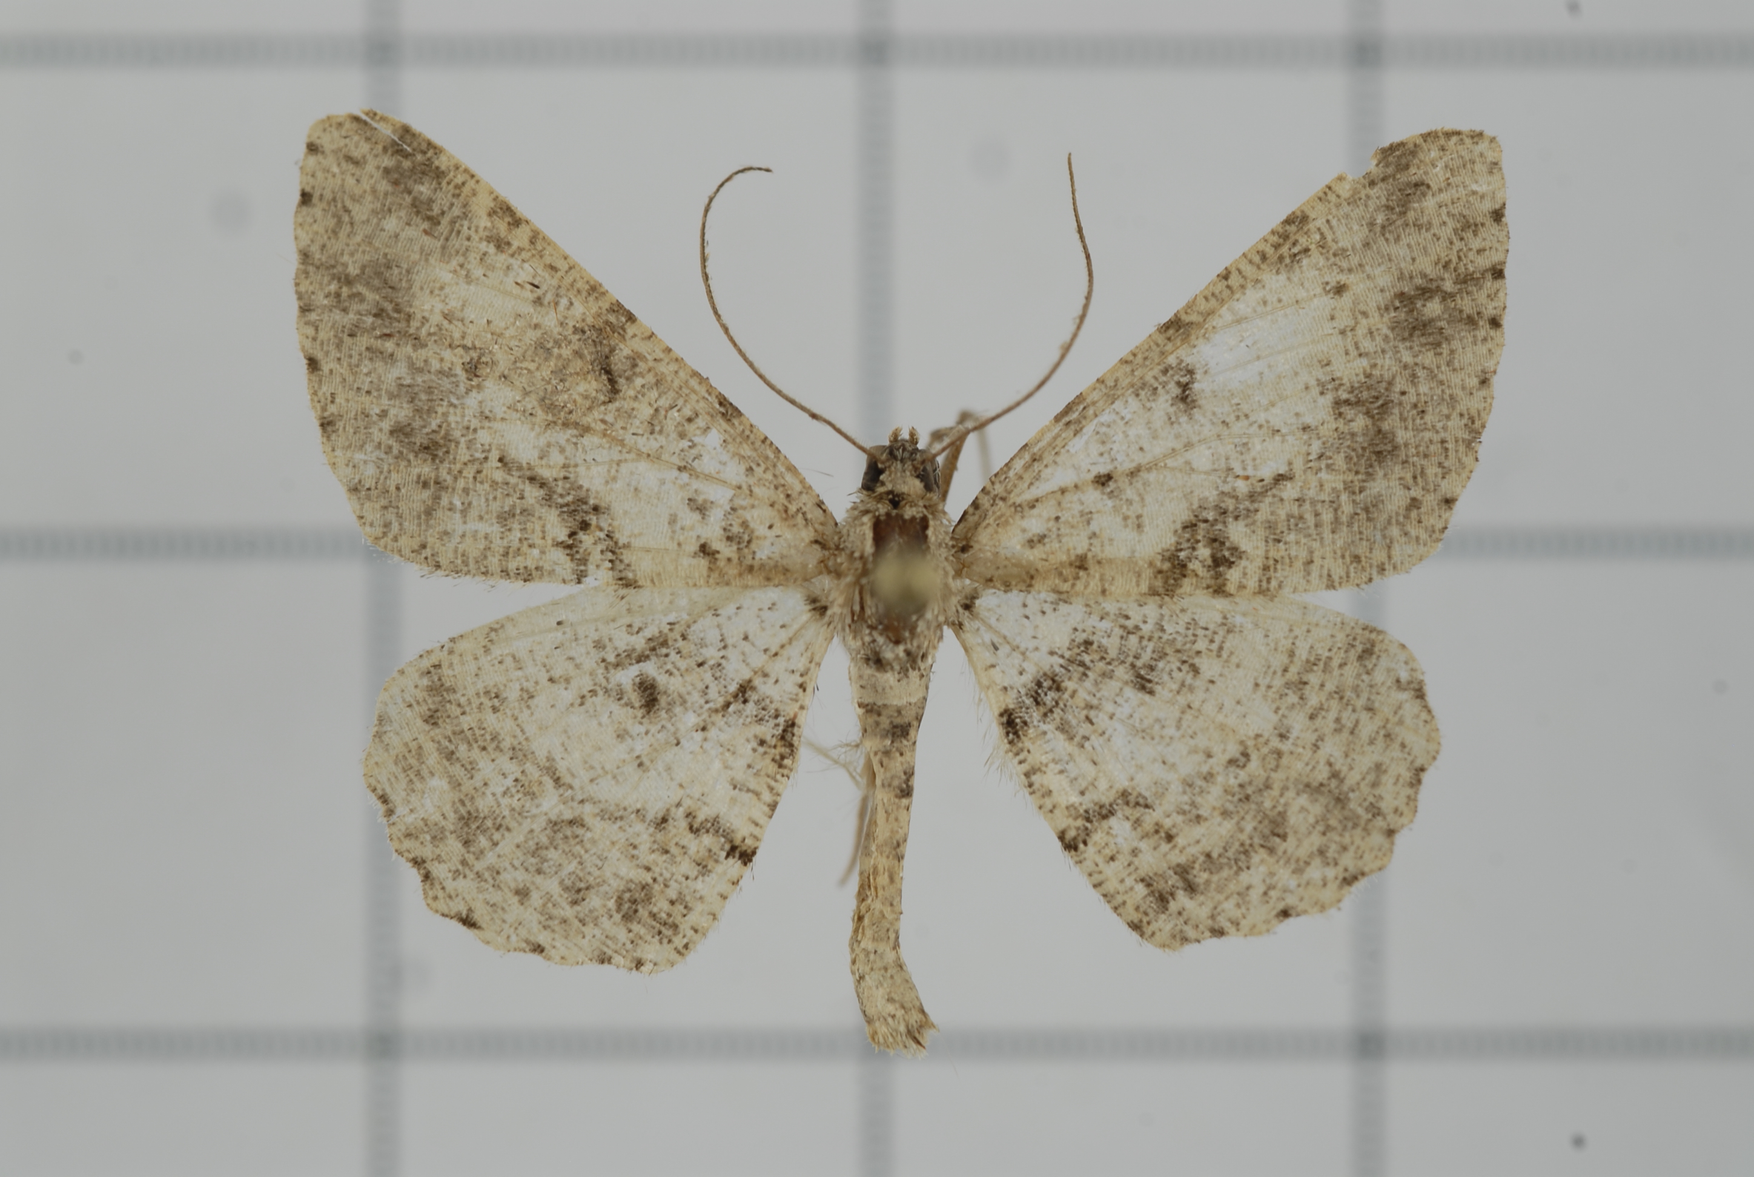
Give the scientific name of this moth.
Psilalcis breta rantaizana
